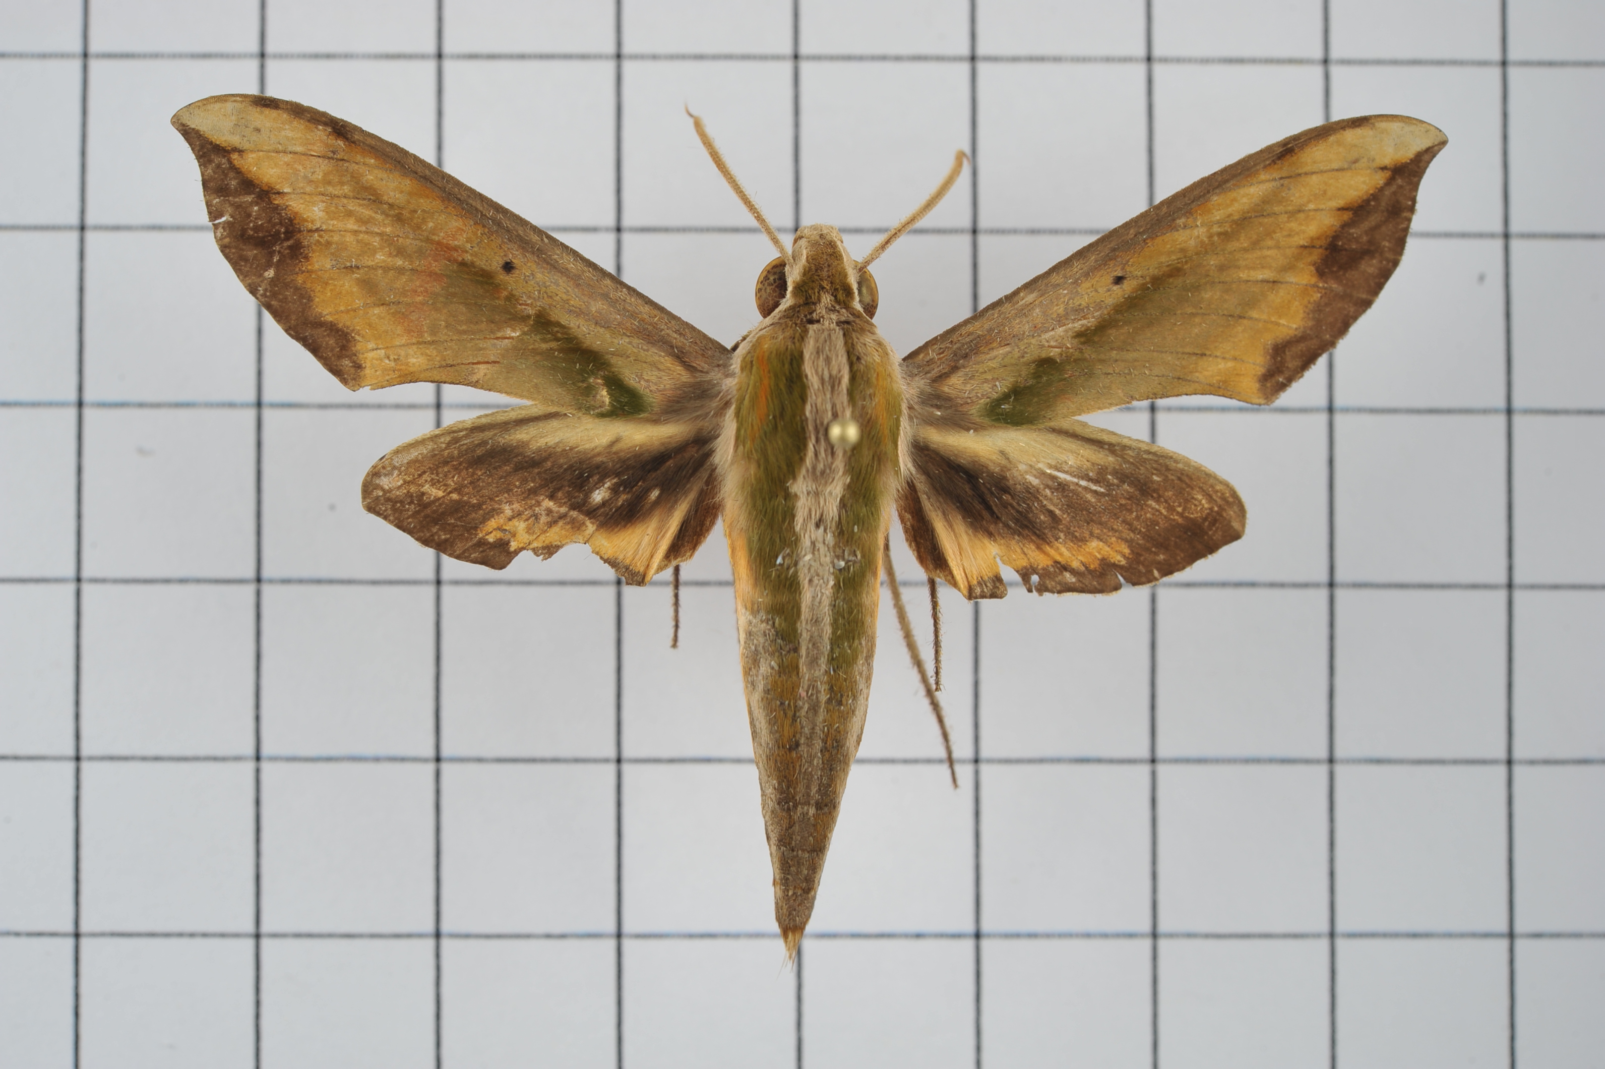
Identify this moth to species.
Pergesa acteus
